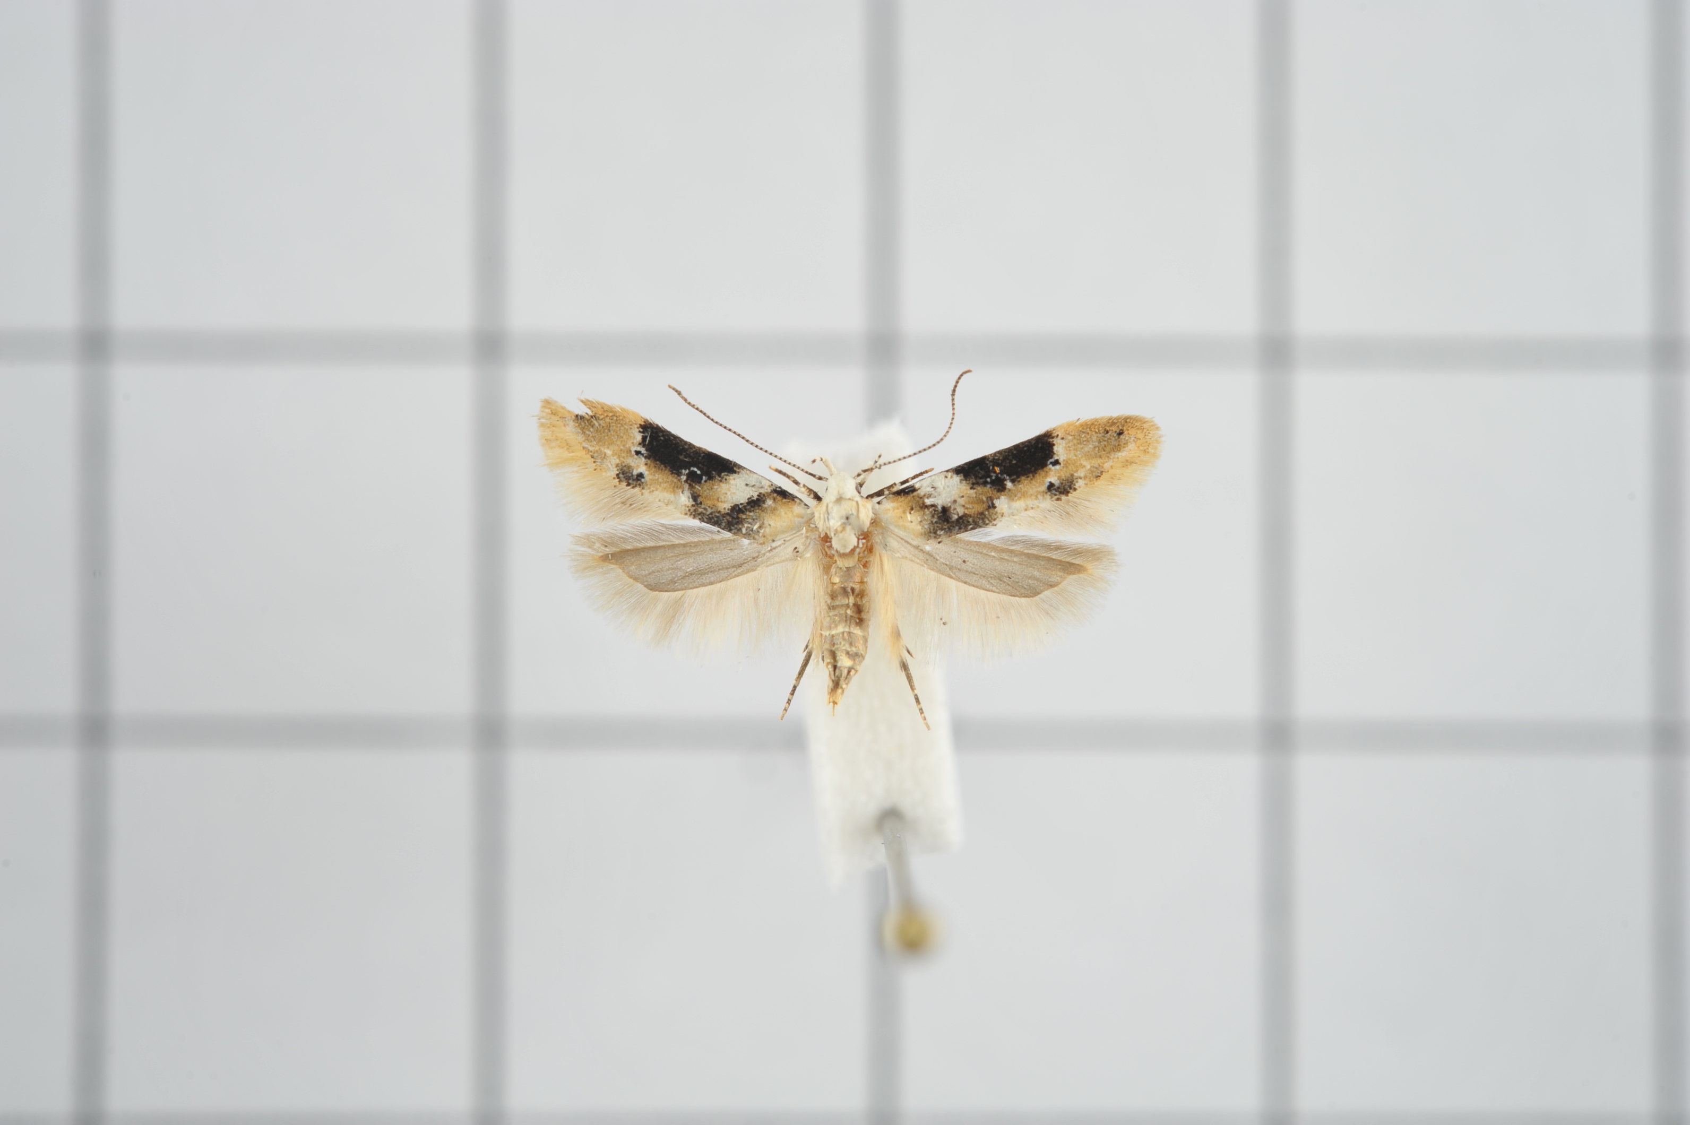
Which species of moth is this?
Parastenolechia asymmetrica
